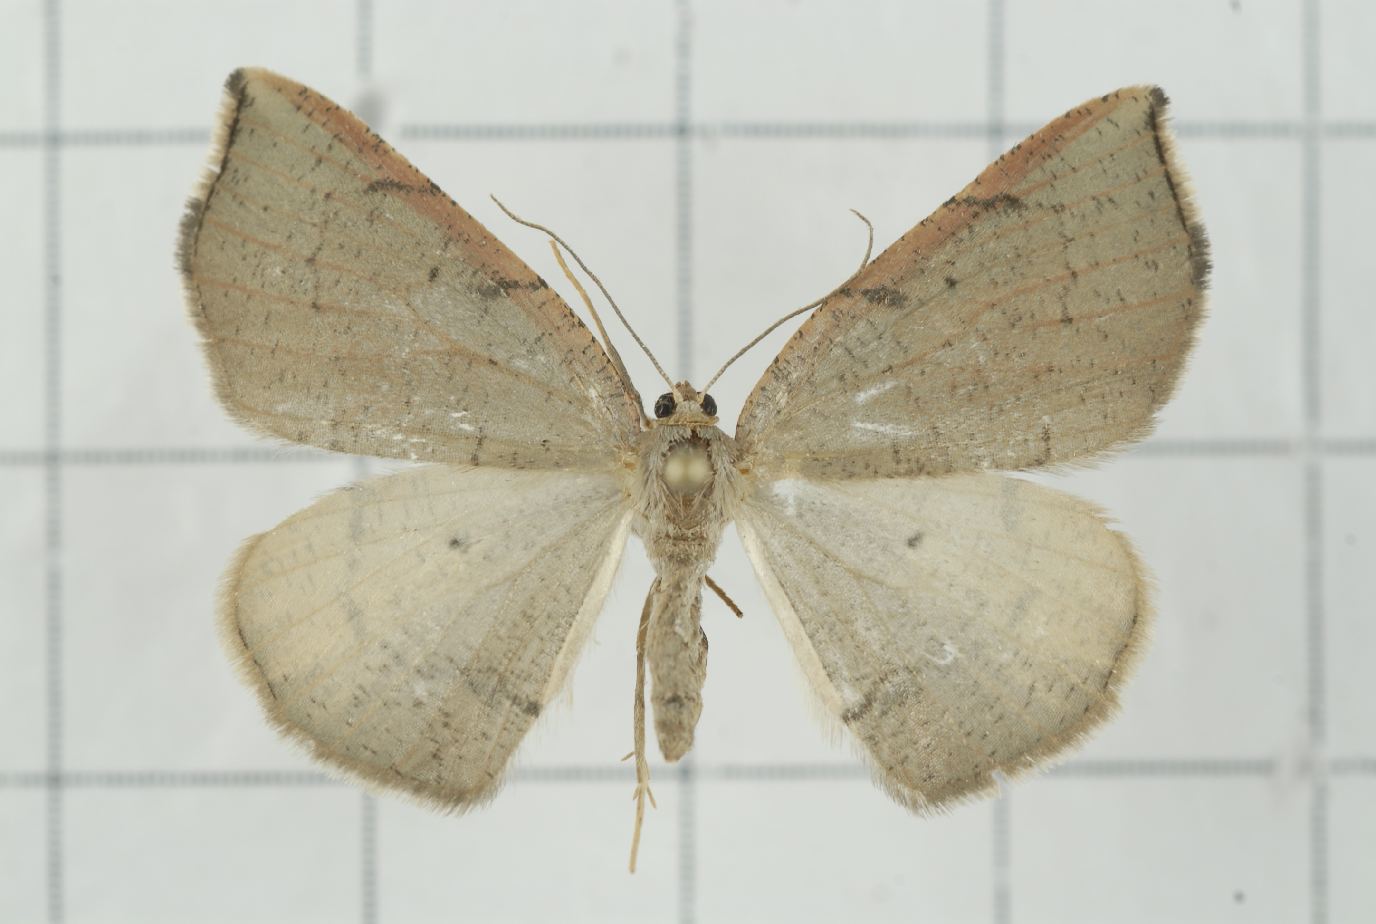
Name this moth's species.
Aplochlora costipicta
